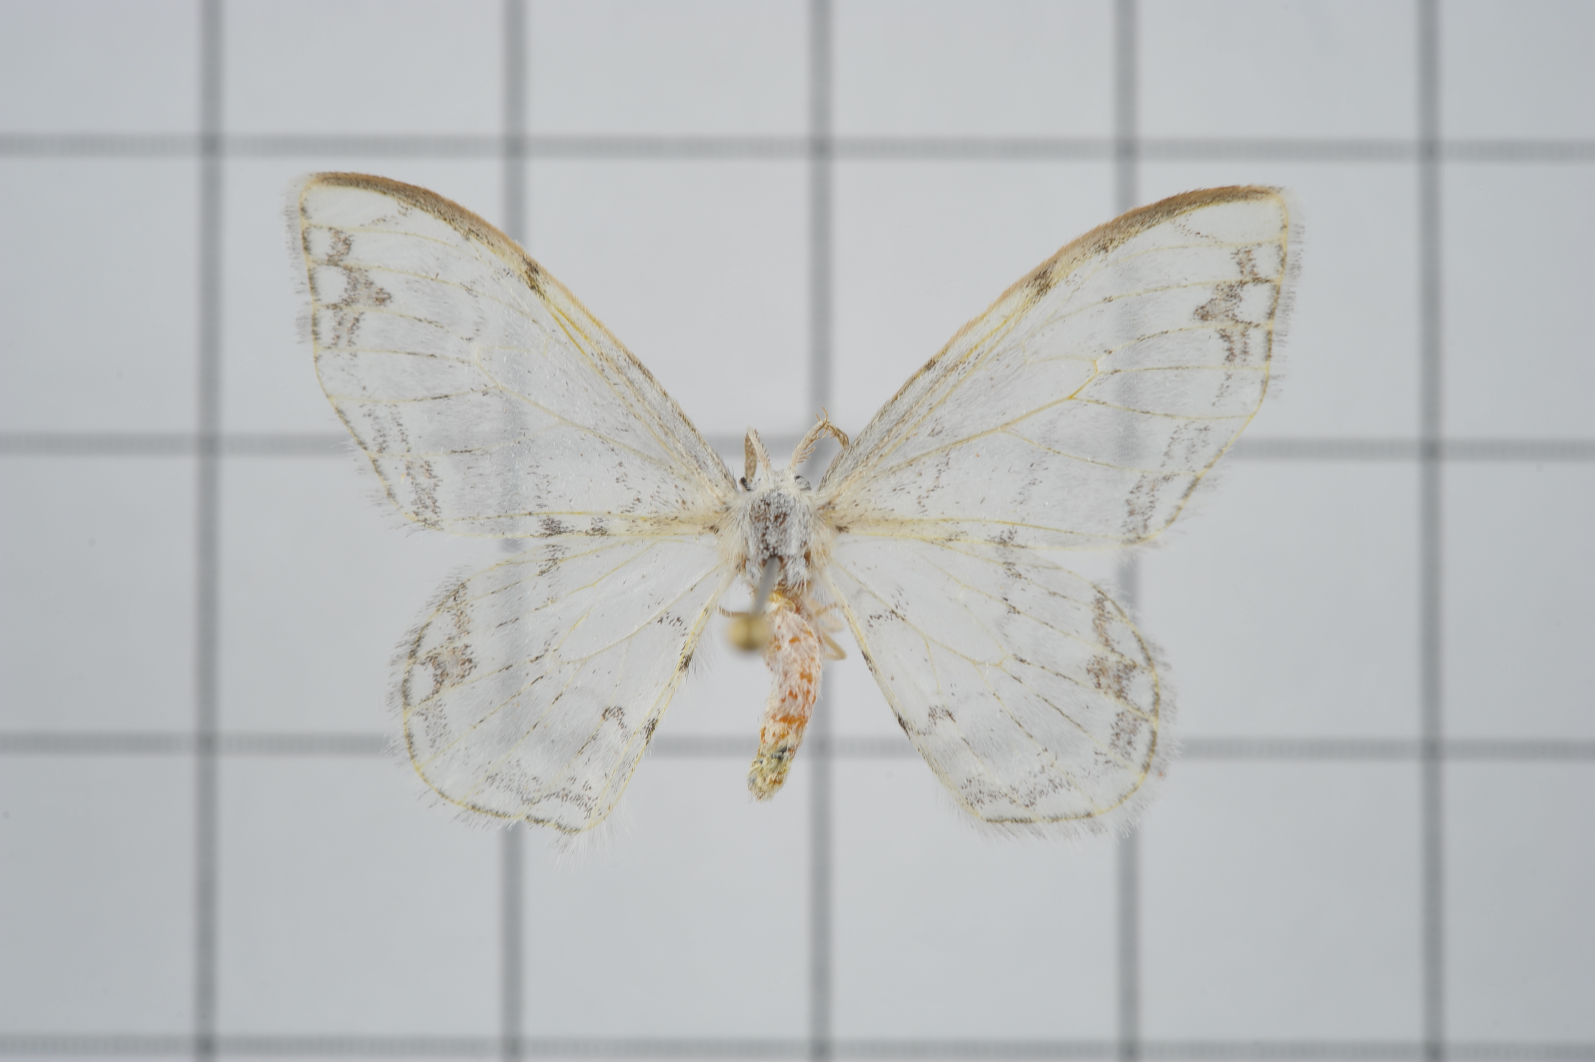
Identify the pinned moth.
Auzatellodes arizana
